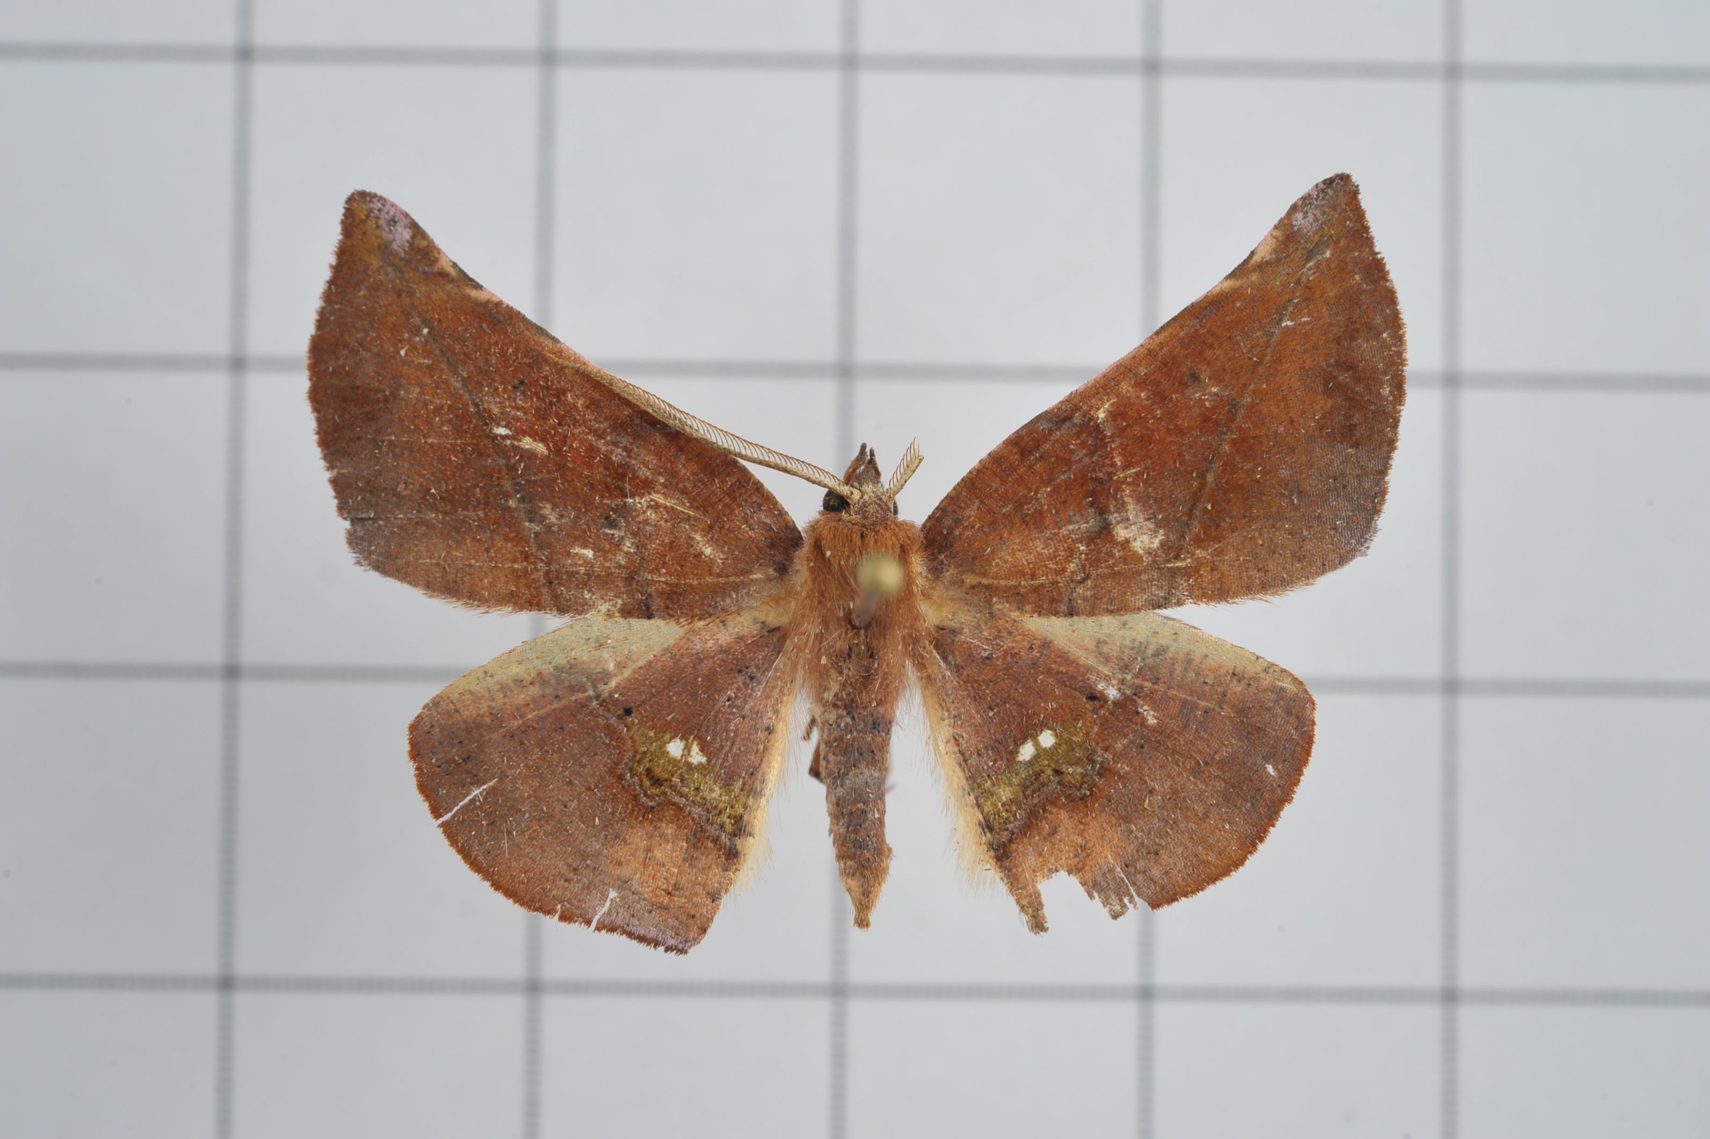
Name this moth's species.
Garaeus apicata formosanus
